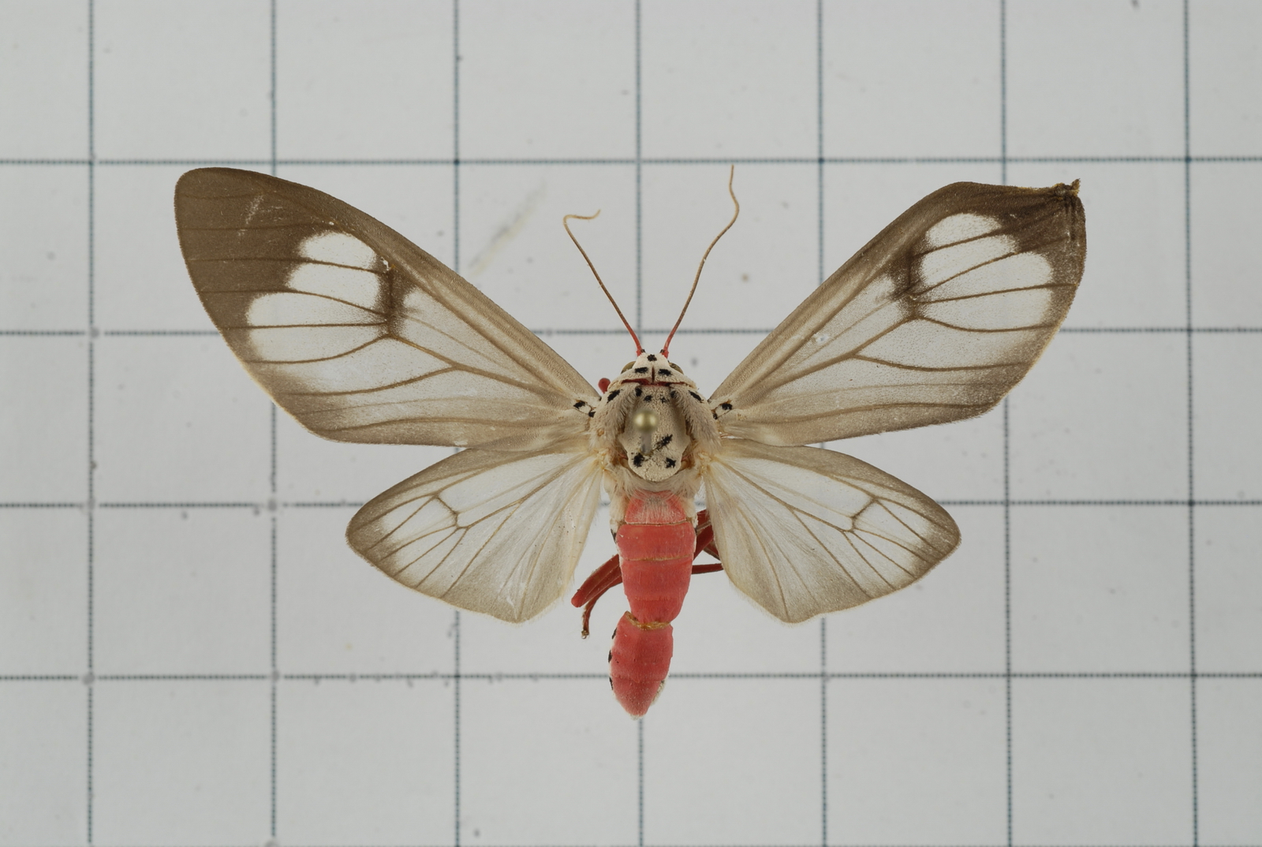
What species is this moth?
Amerila astreus
